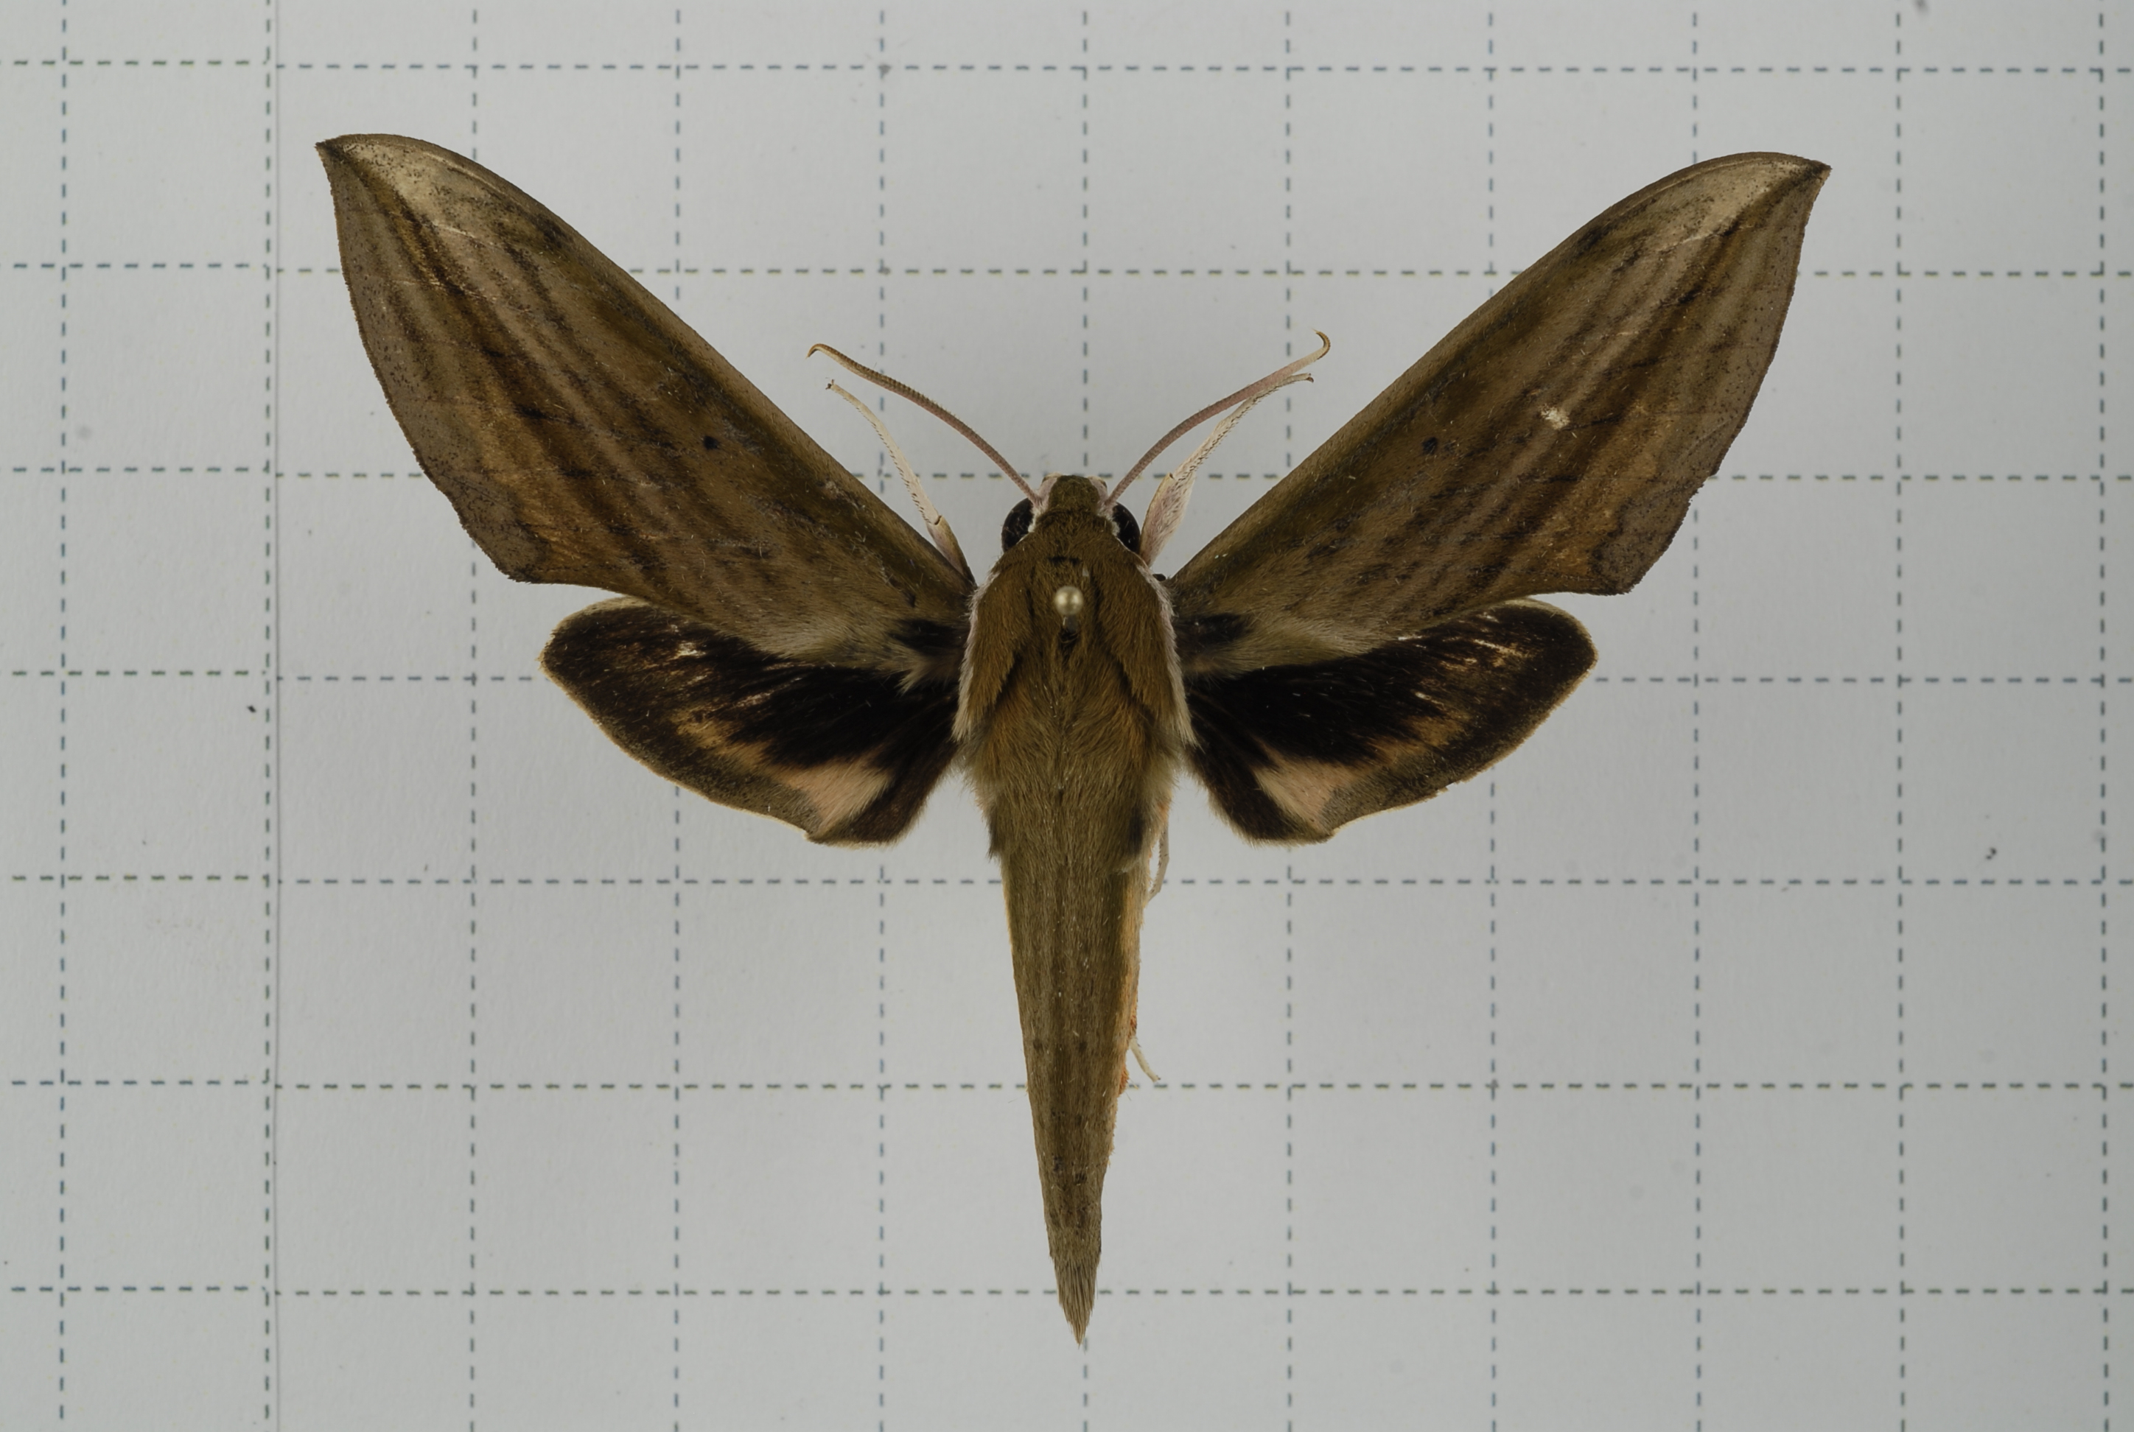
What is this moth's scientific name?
Cechetra minor
